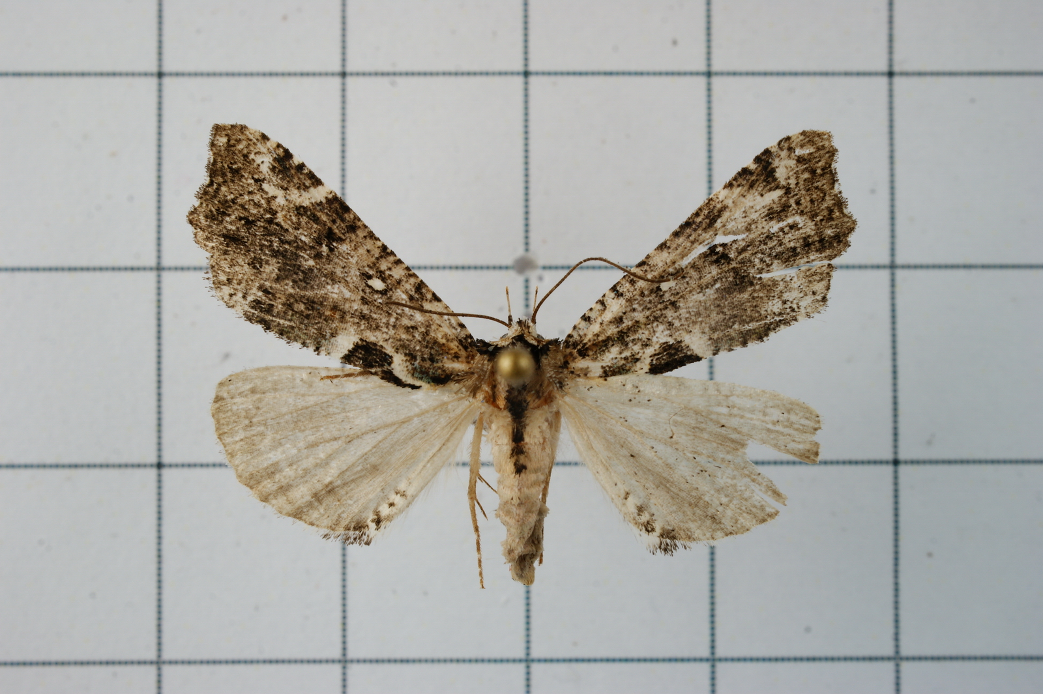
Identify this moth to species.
Perciana marmorea
